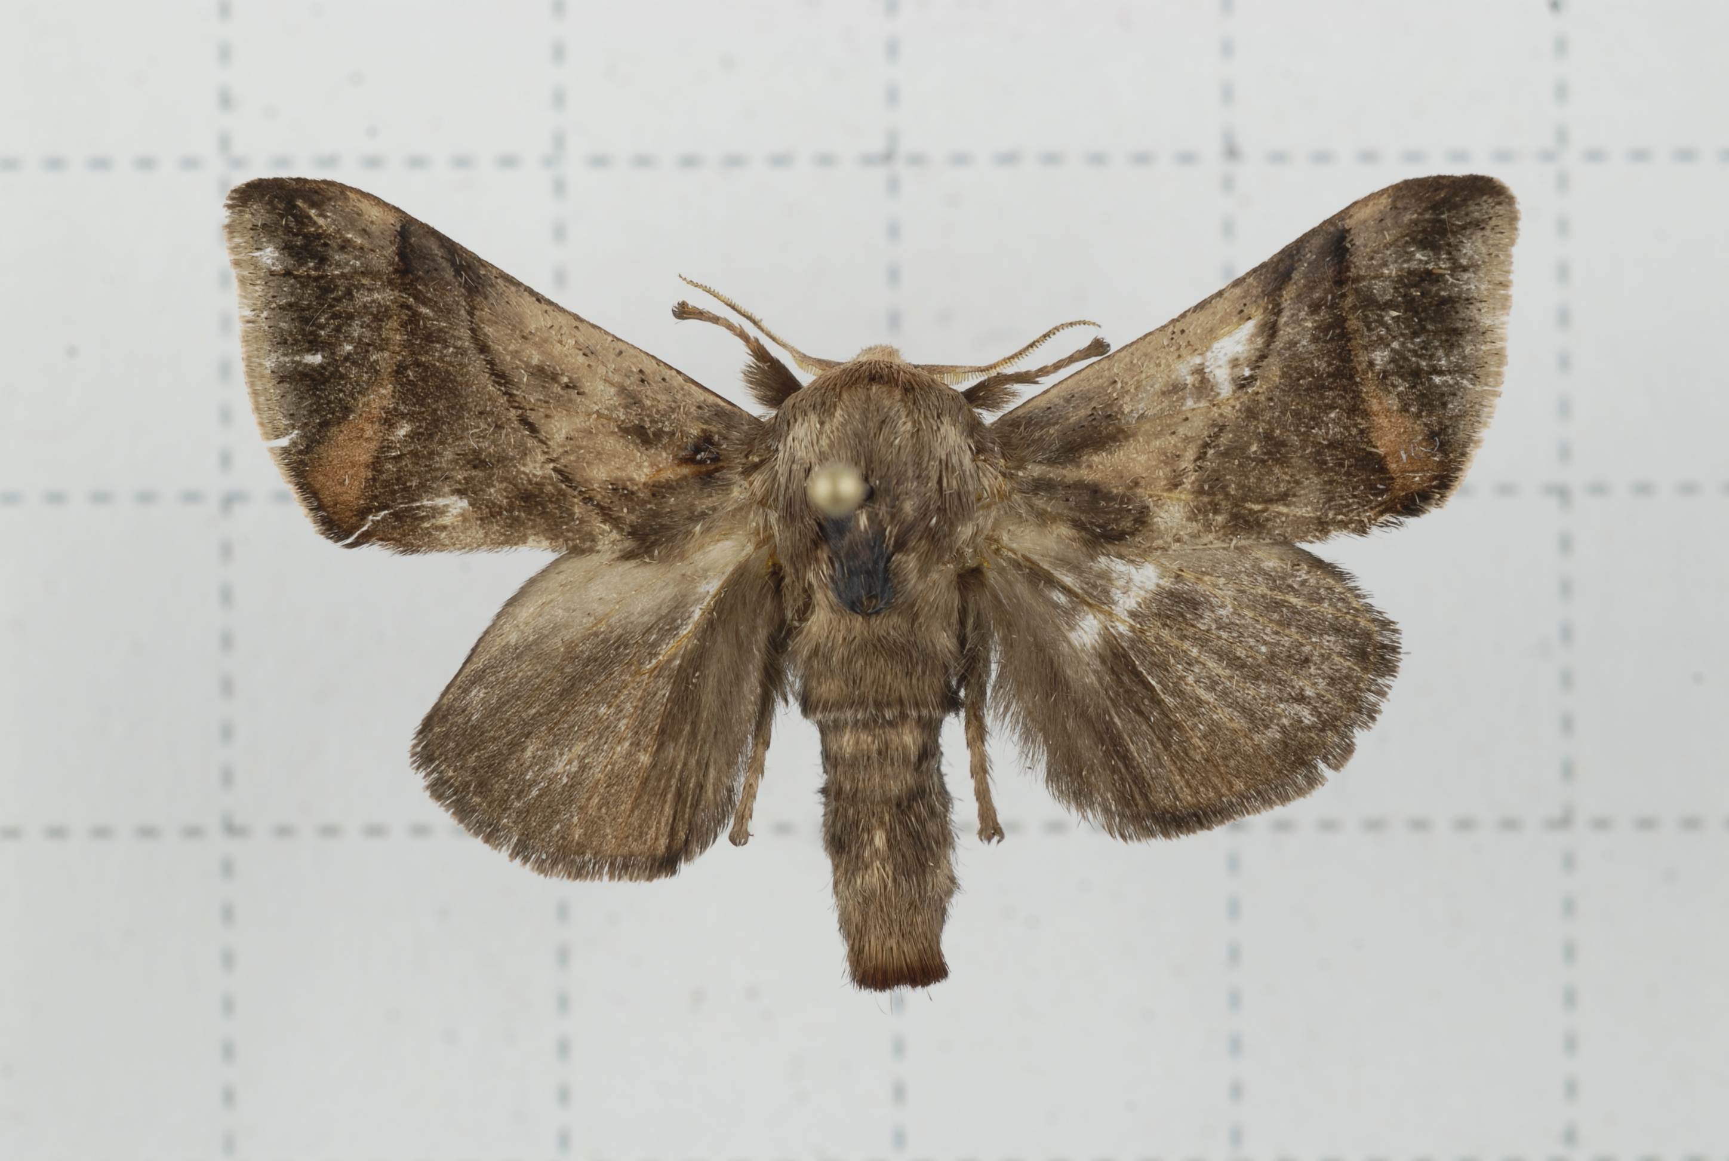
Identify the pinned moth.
Setora baibarana
